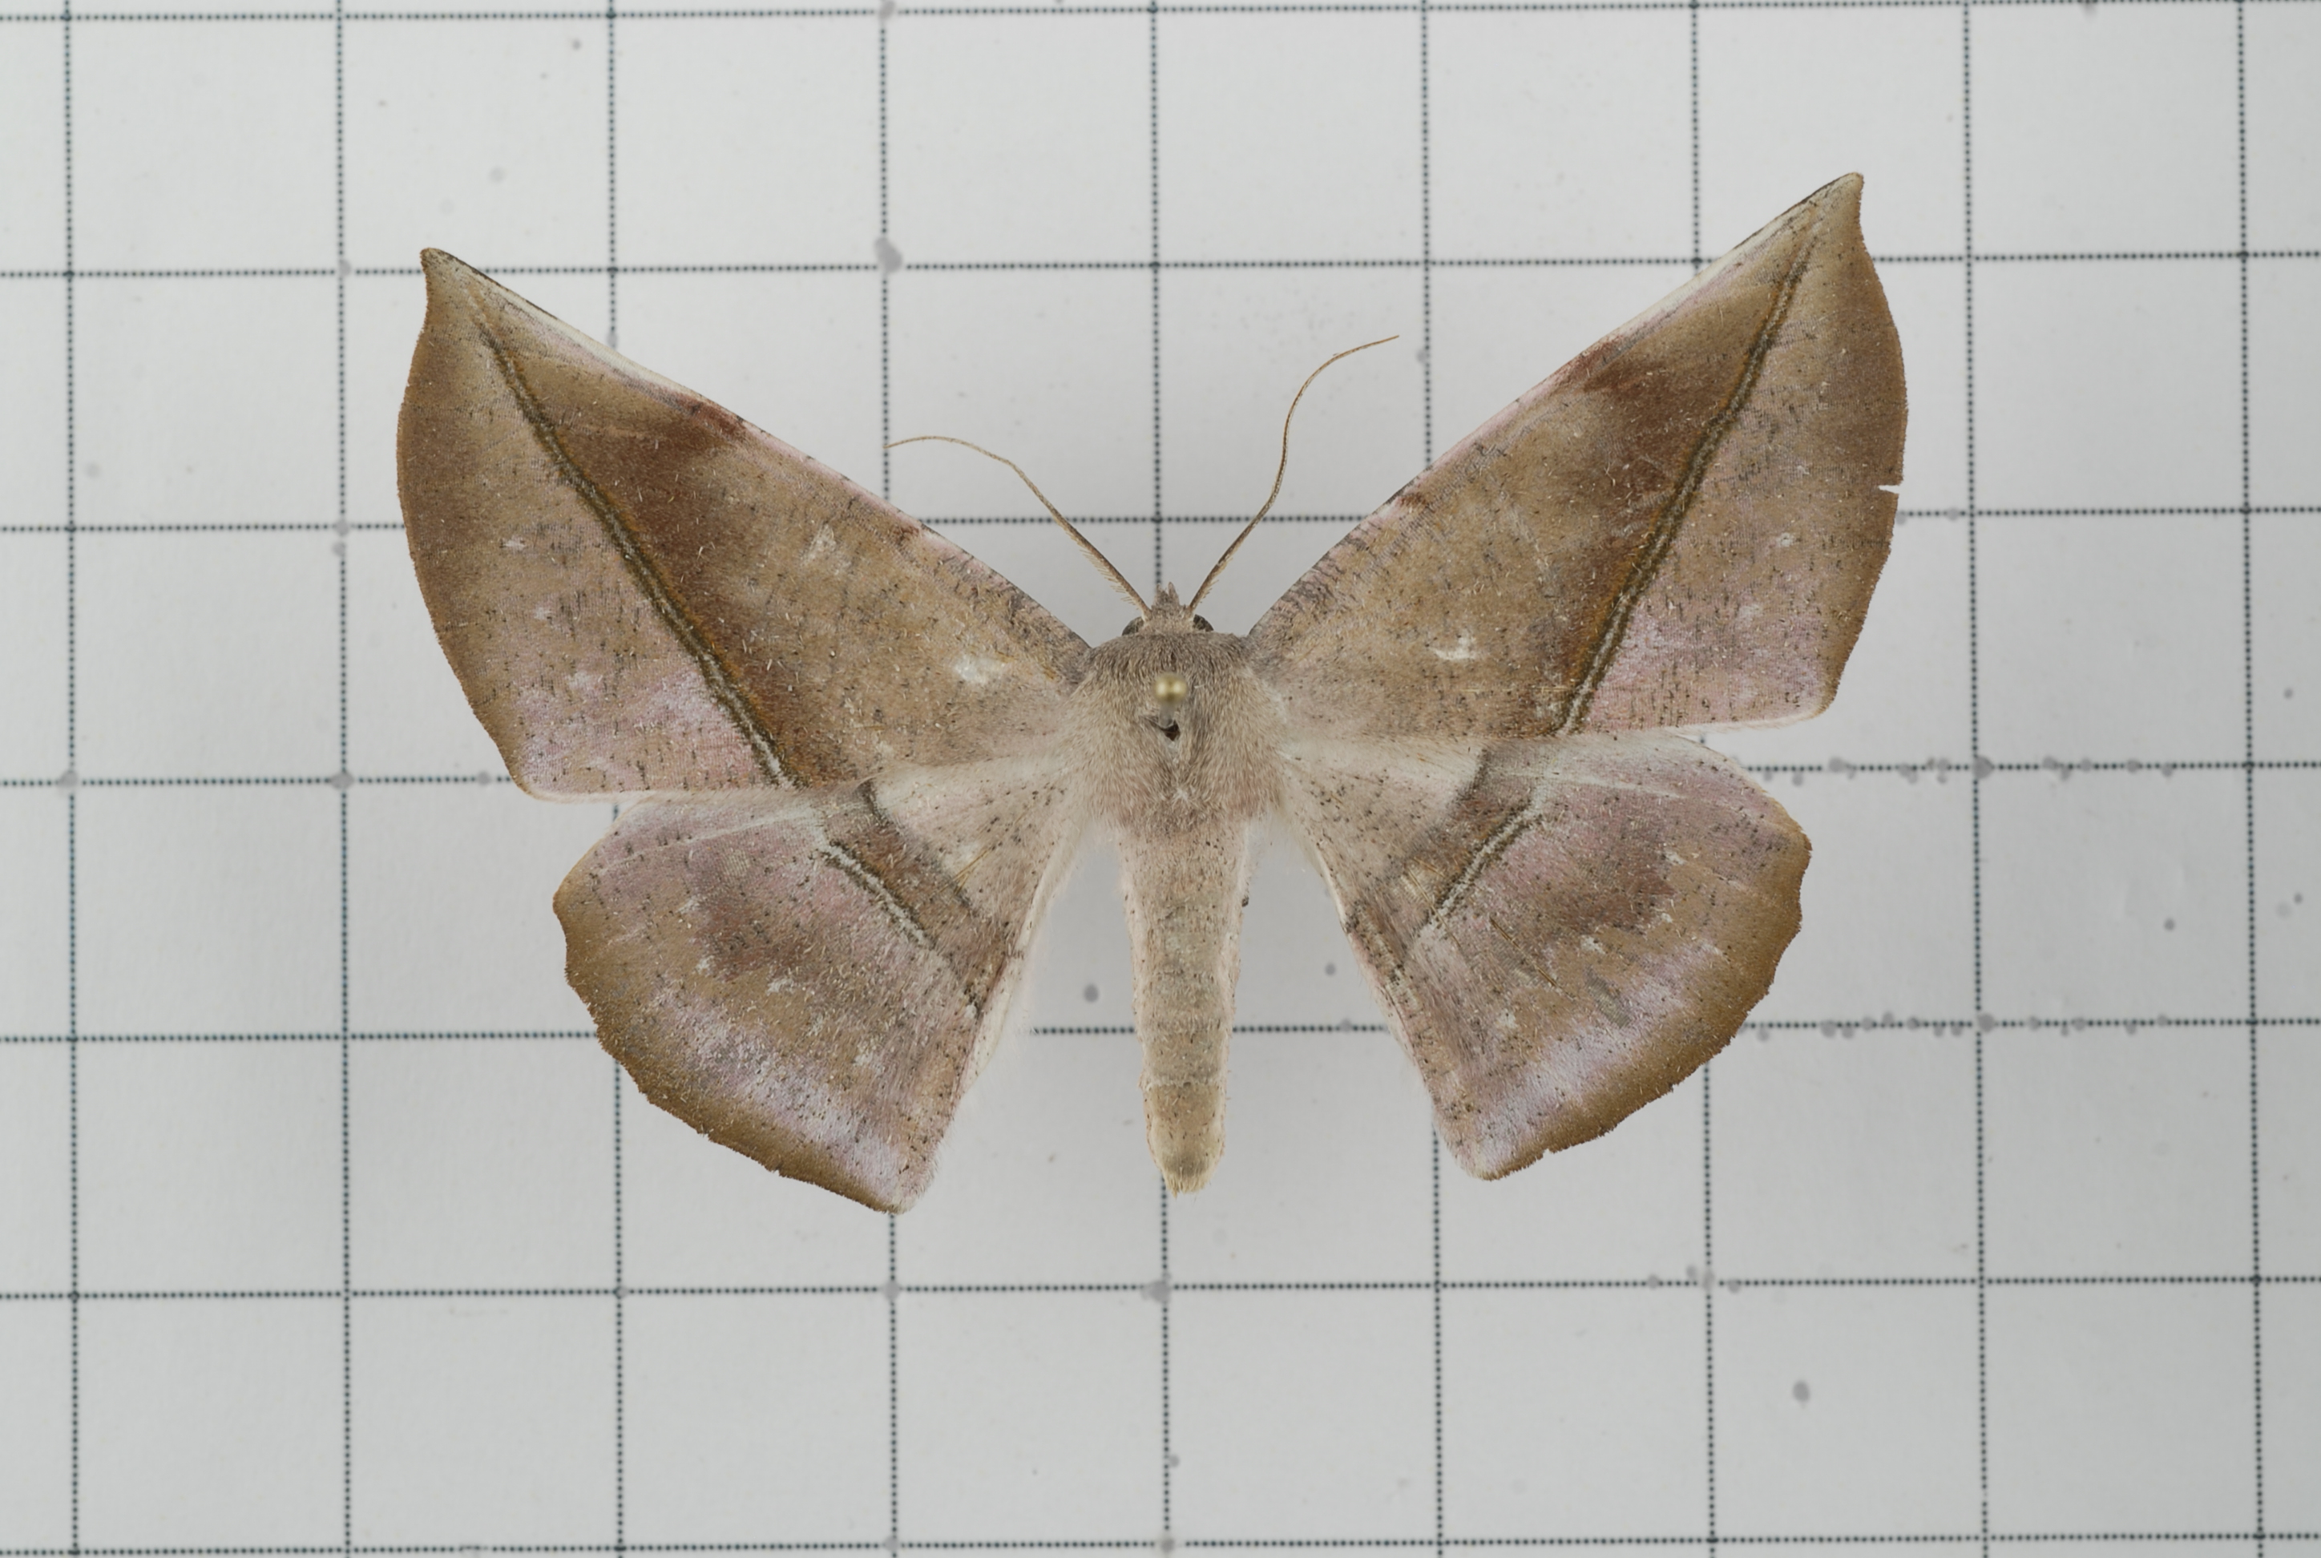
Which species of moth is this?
Sarcinodes yayeyamana
